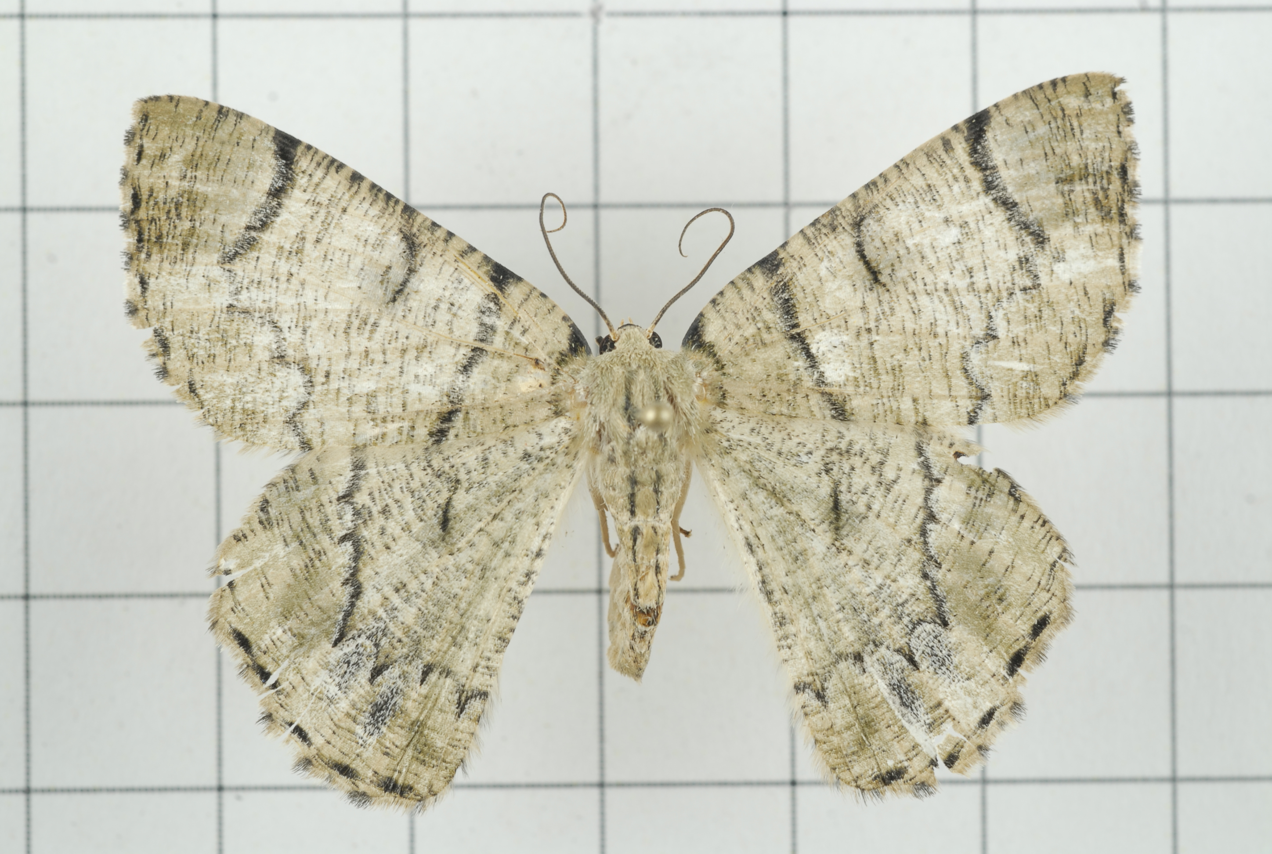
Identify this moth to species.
Lophophelma iterans onerosus
